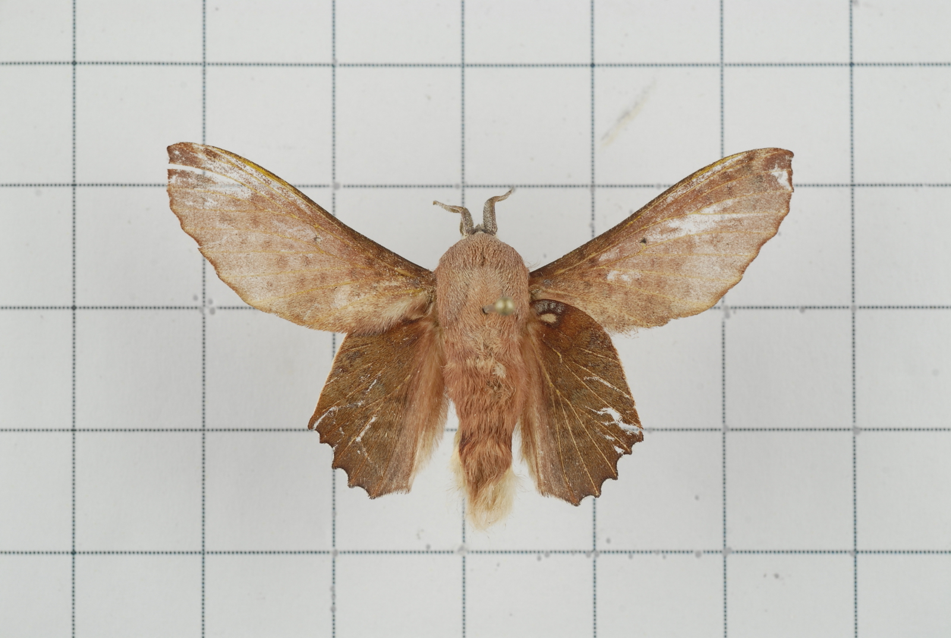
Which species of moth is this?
Paradoxopla sinuata taiwana
